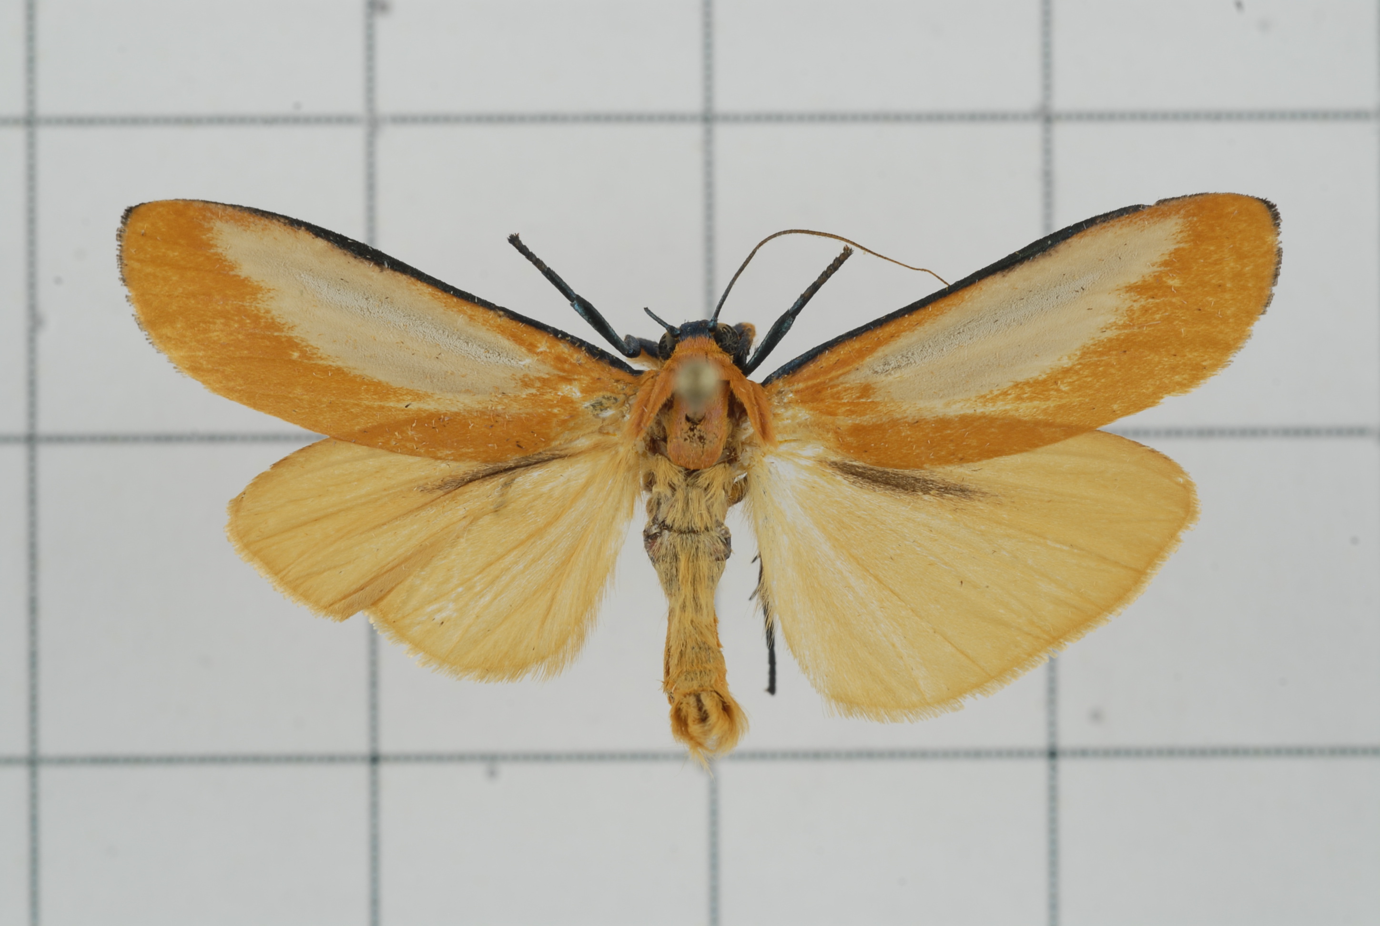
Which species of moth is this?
Conilepia nigricosta paiwan
